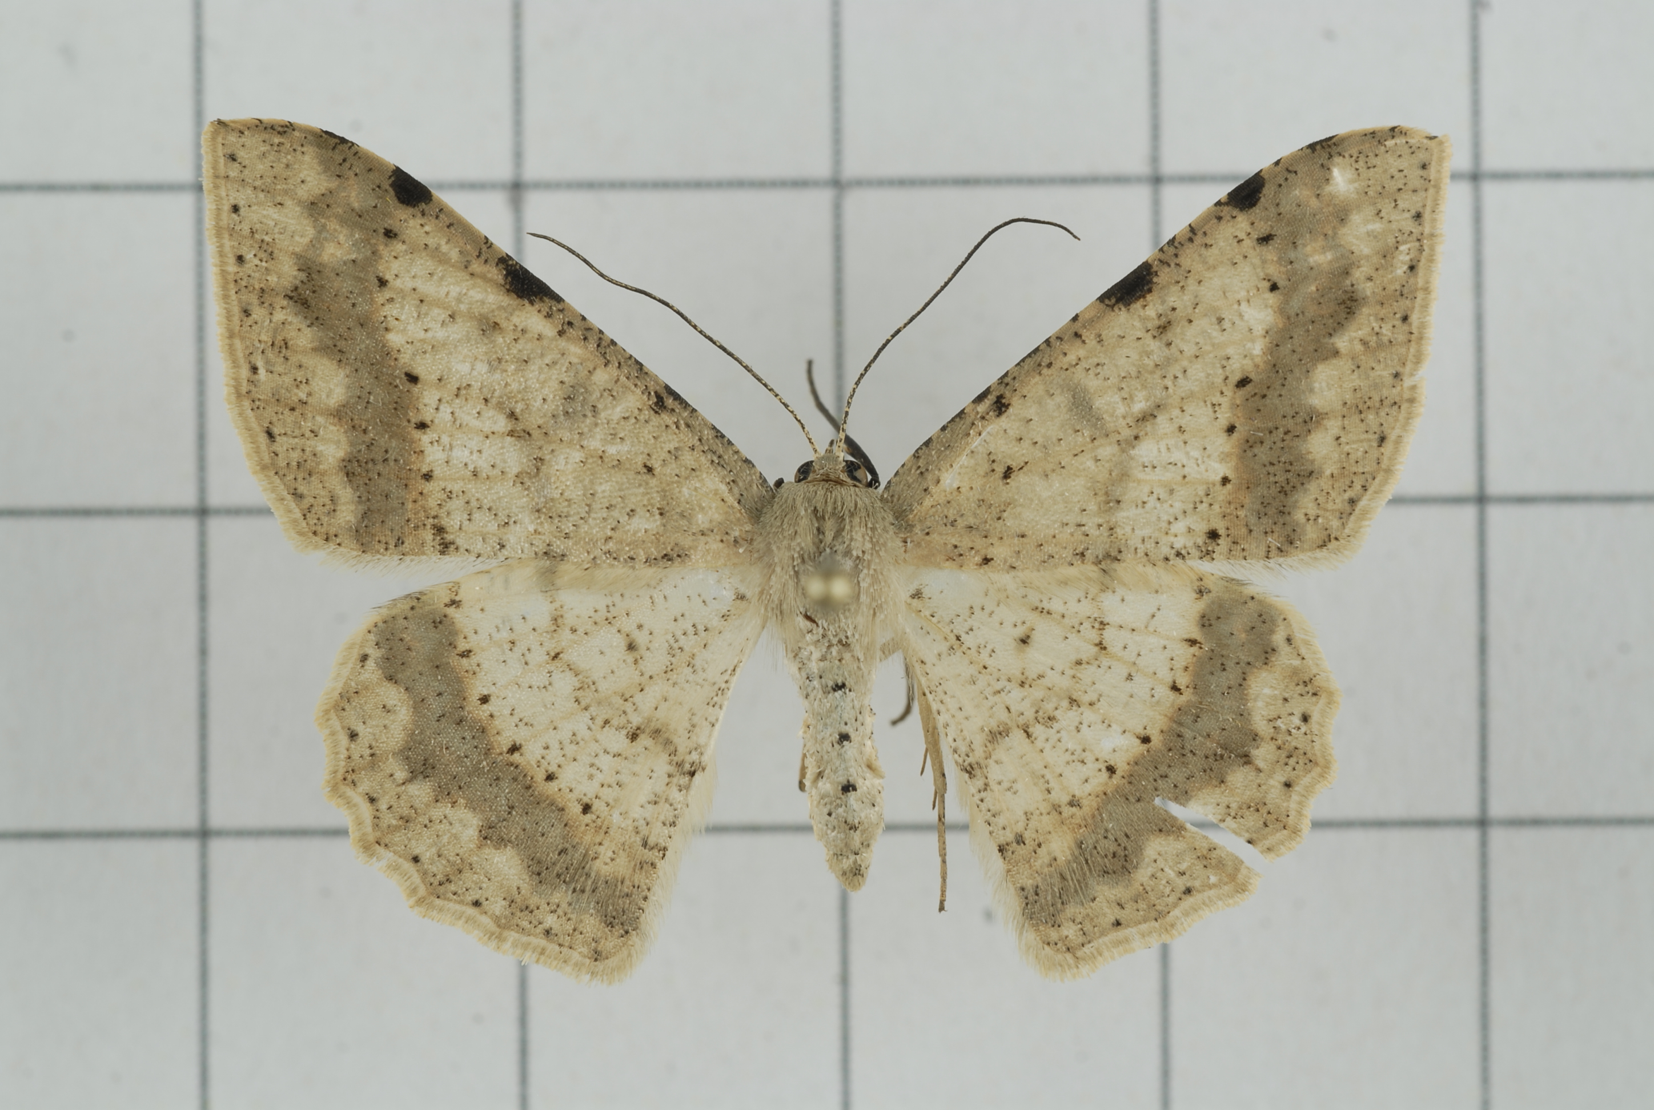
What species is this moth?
Luxiaria emphatica
